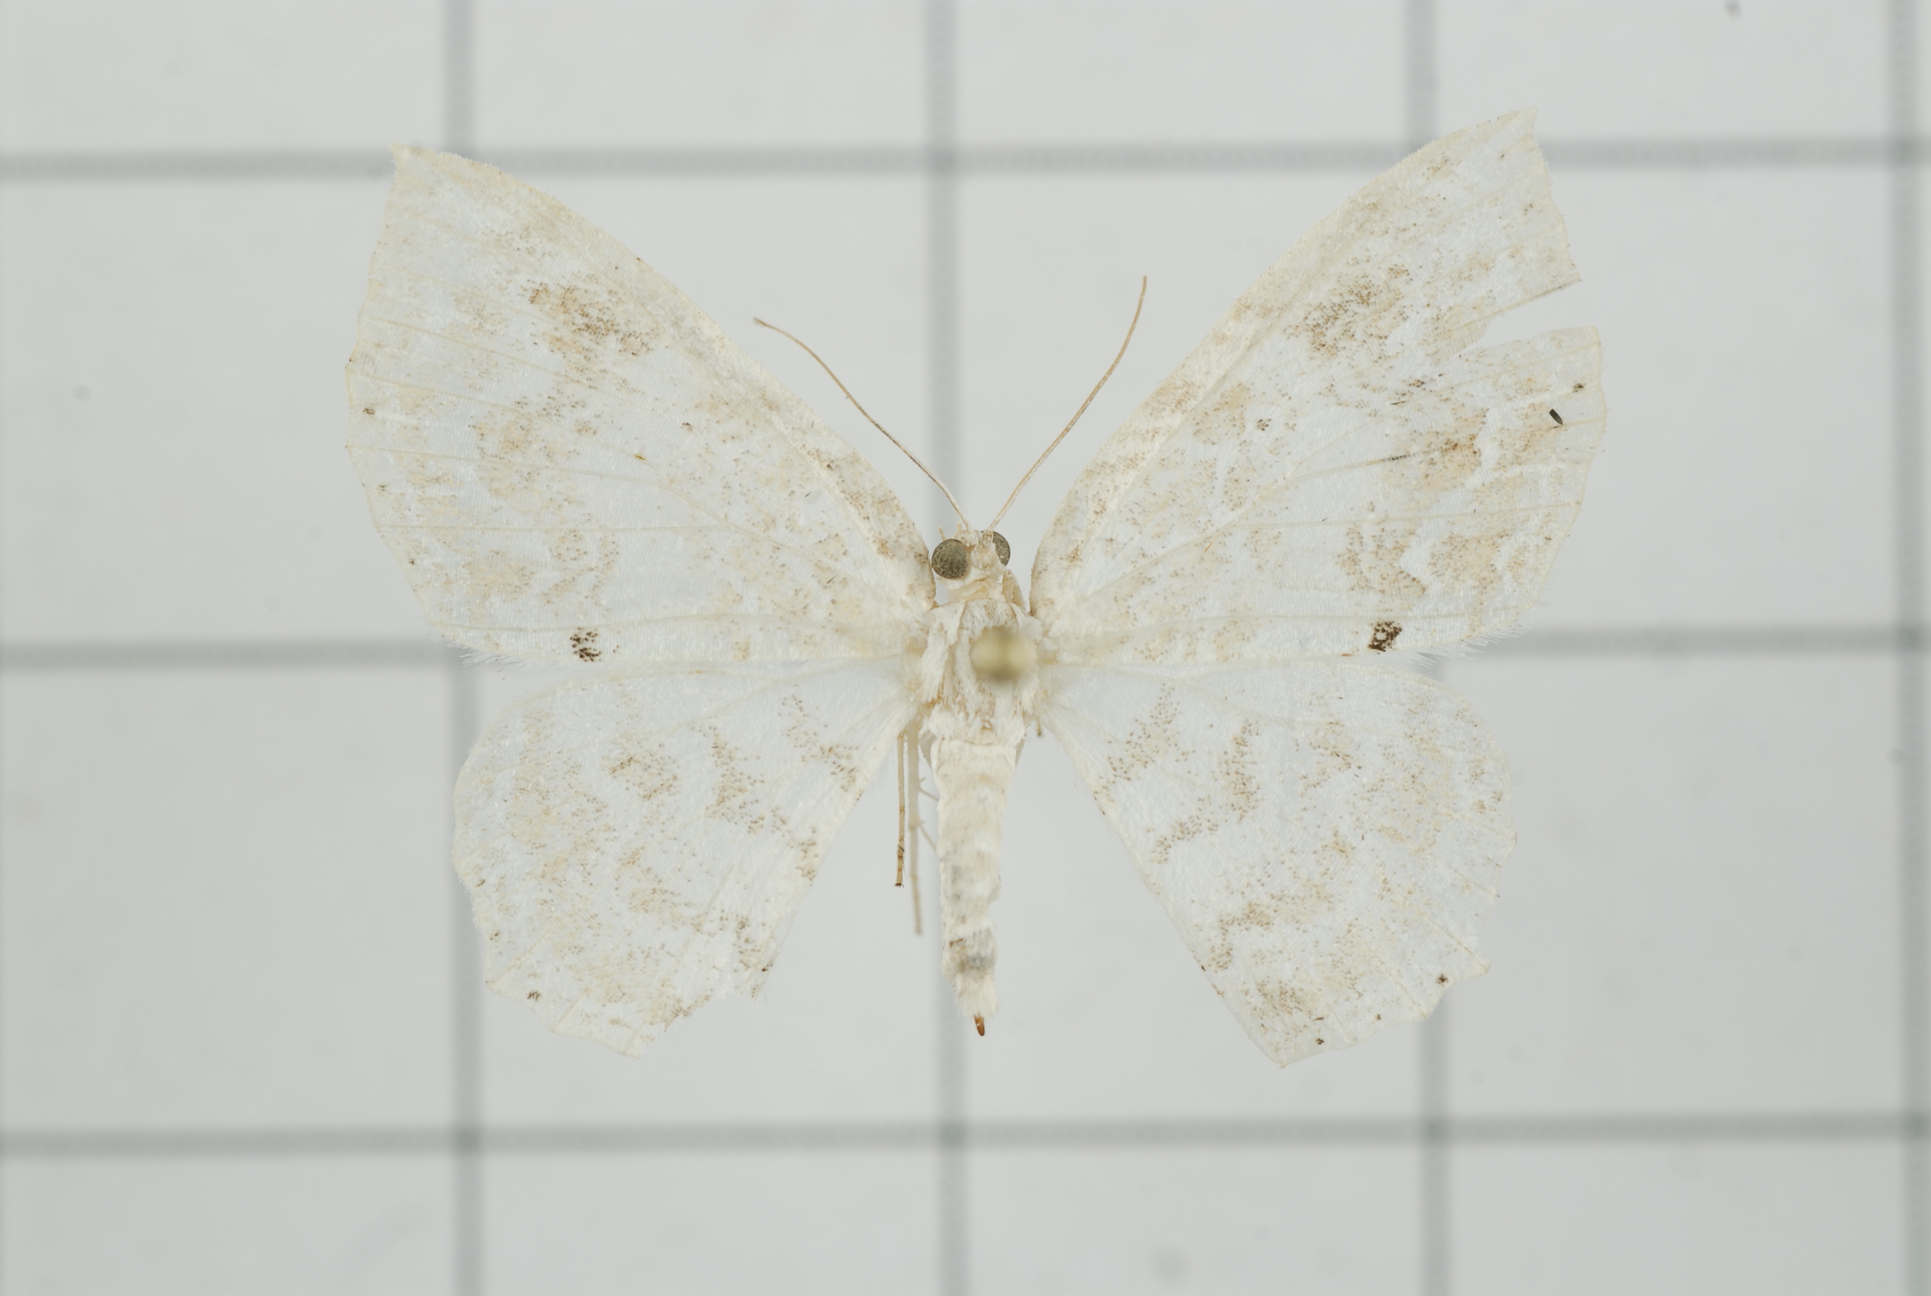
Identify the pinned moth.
Asthena melanosticta
